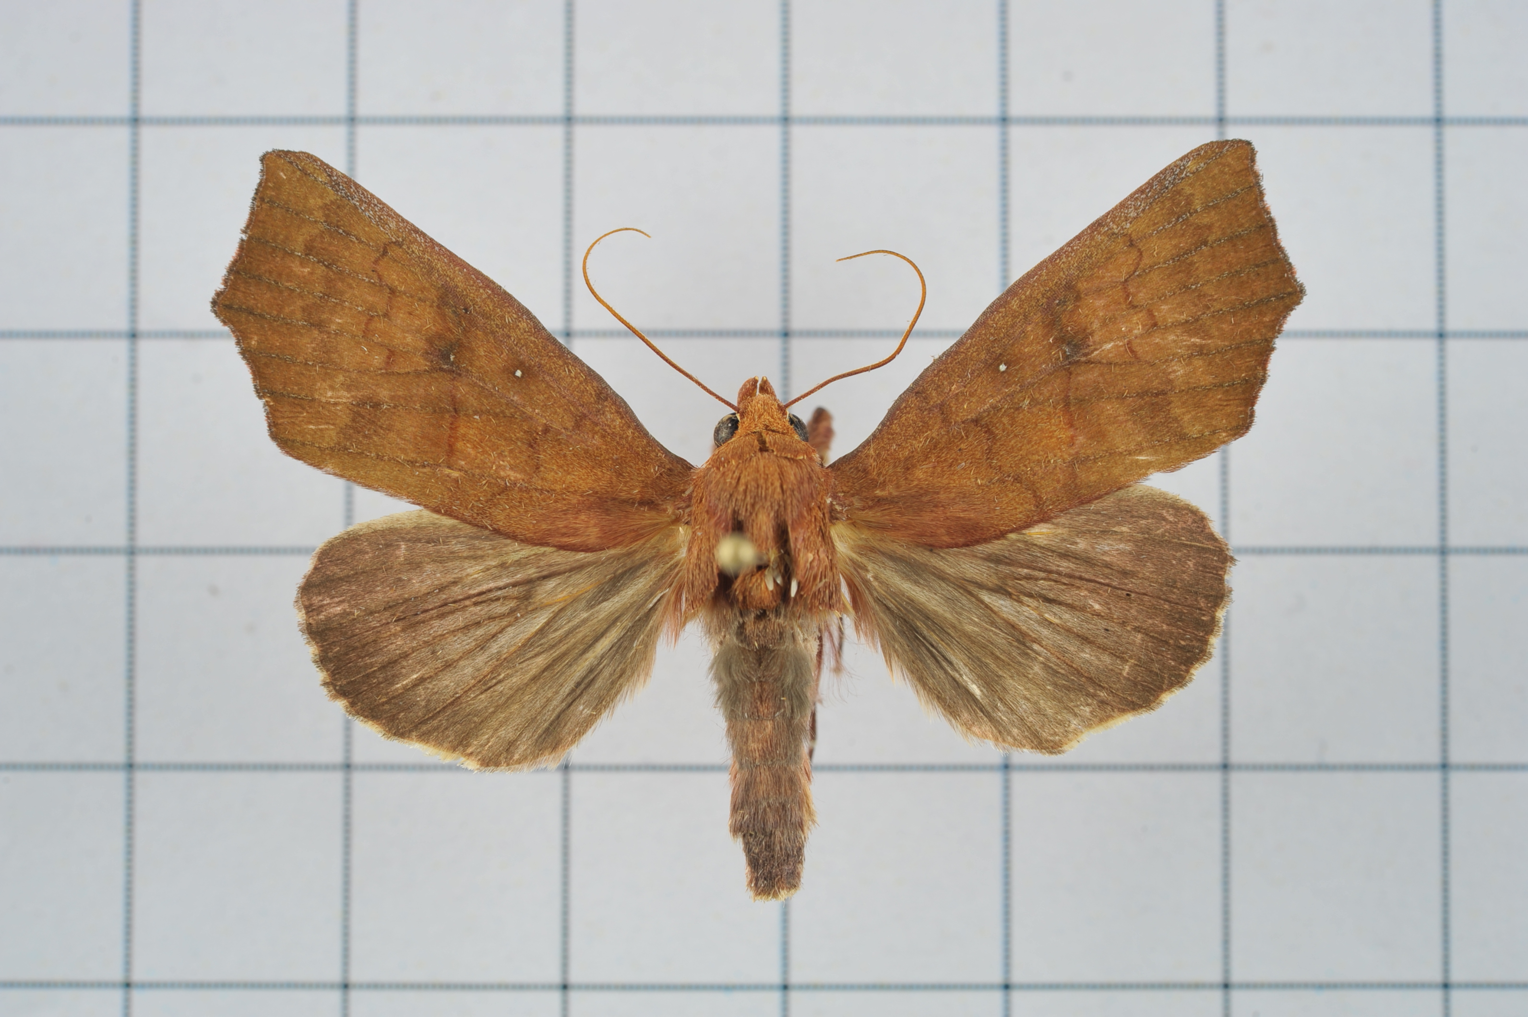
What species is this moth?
Rusicada privata
